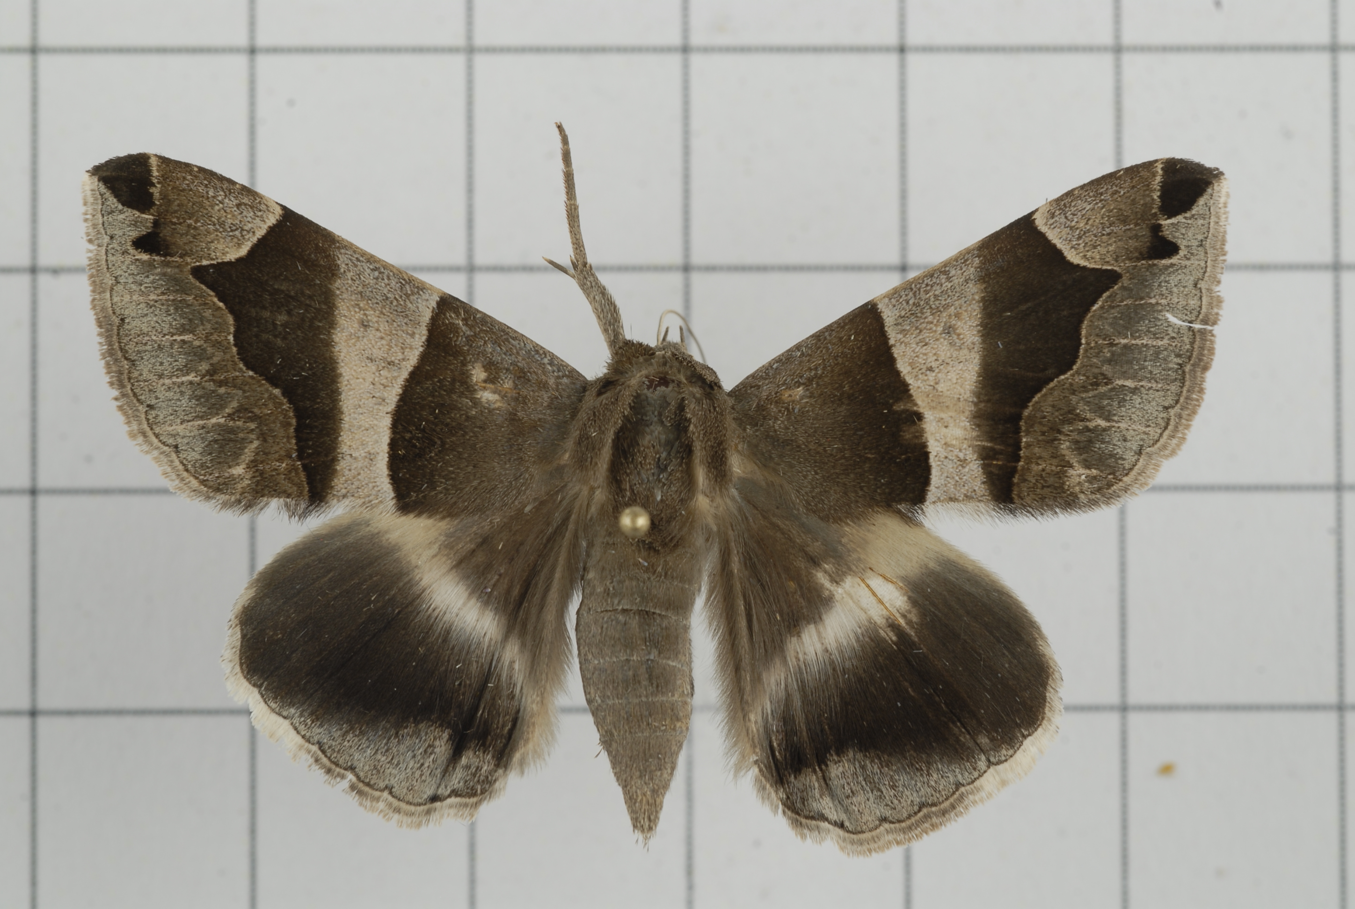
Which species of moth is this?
Parallelia stuposa
